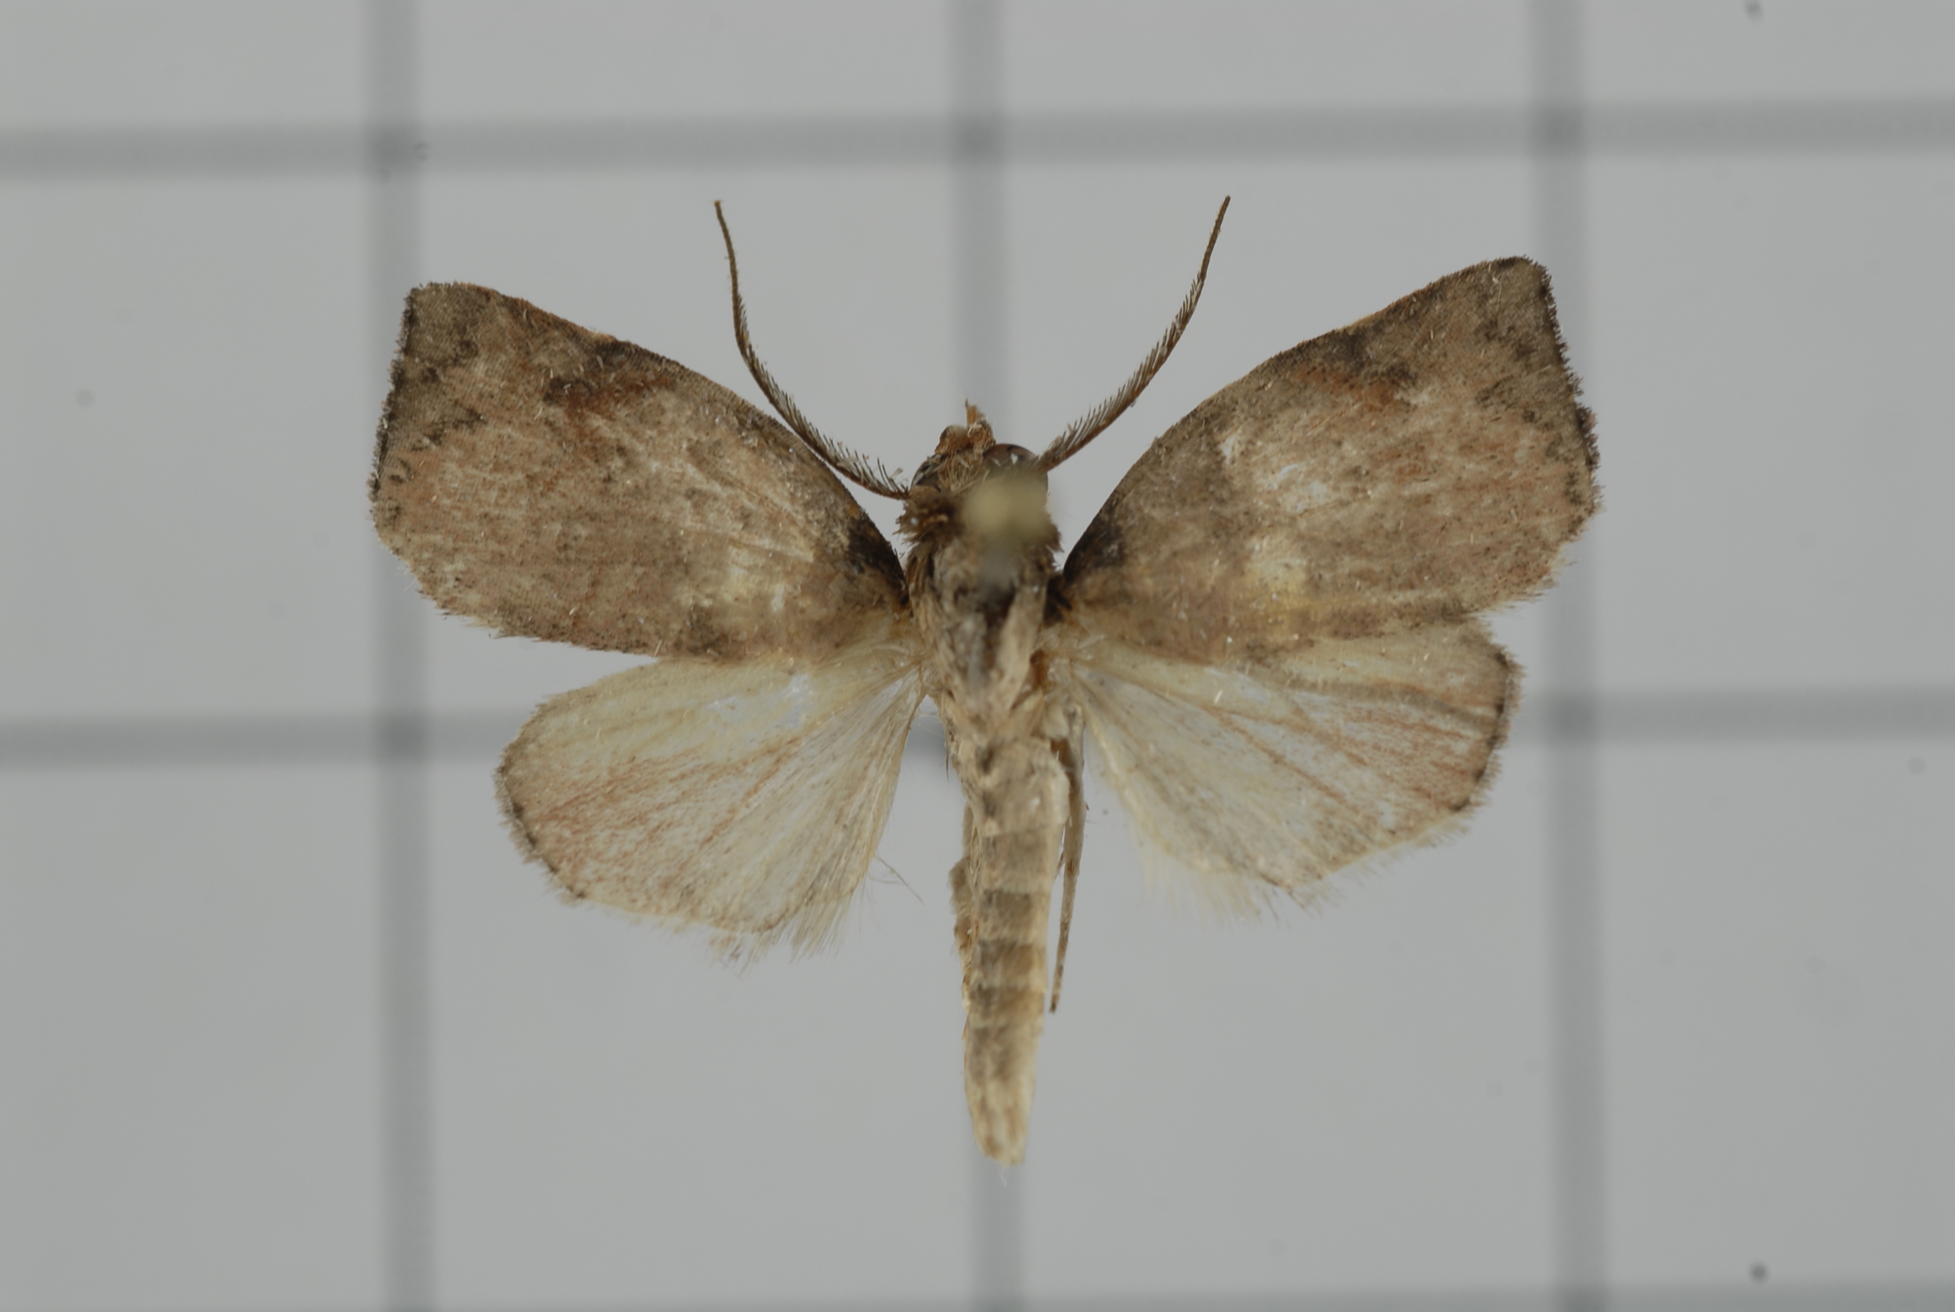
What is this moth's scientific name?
Beara tortriciformis
